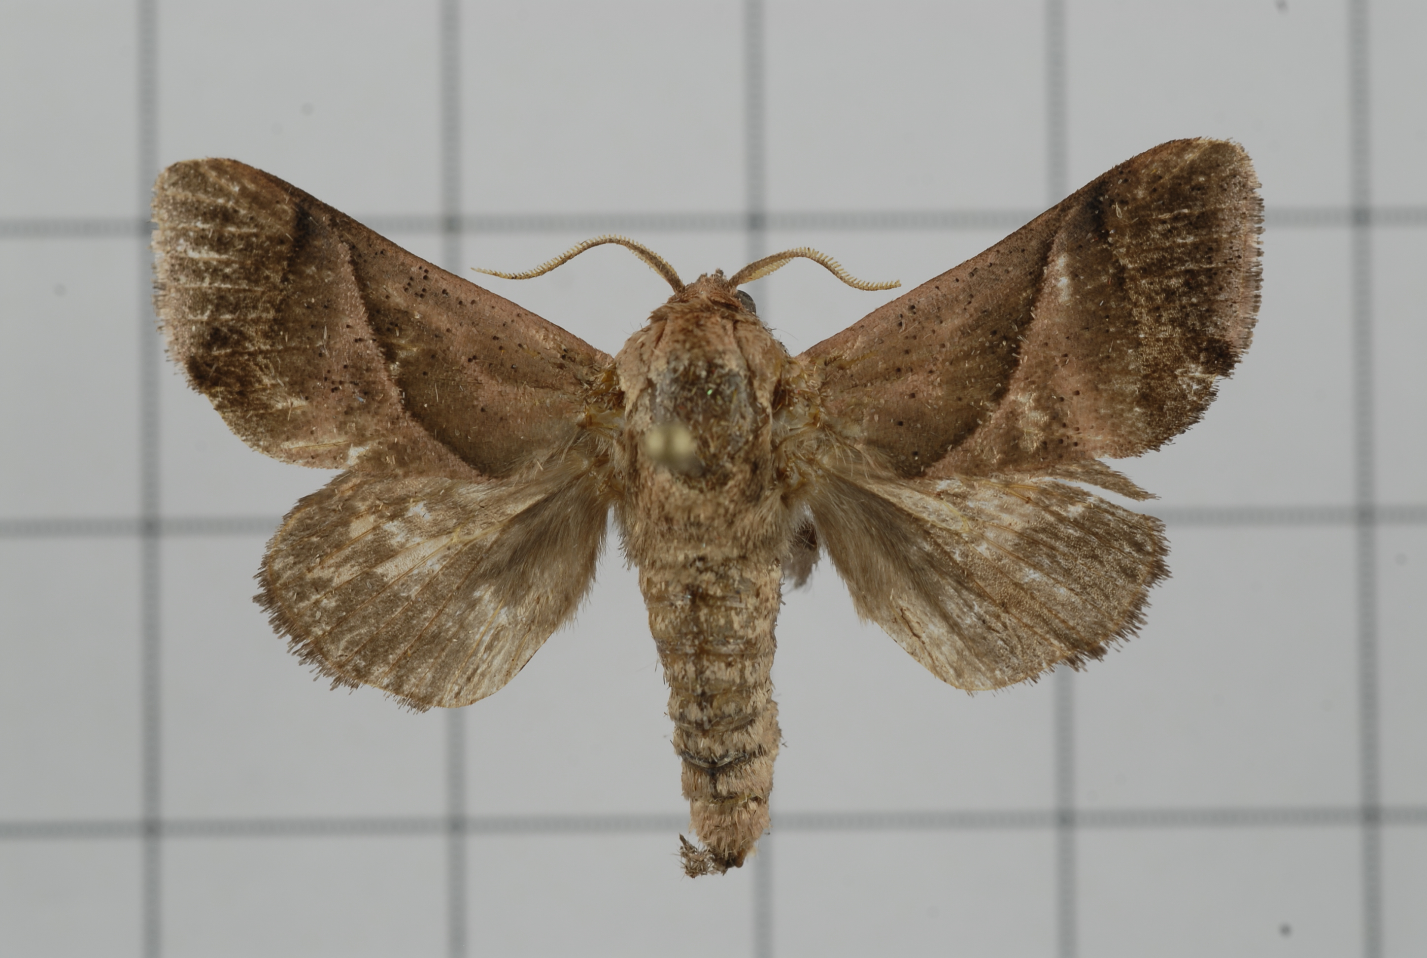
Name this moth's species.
Setora postornata
